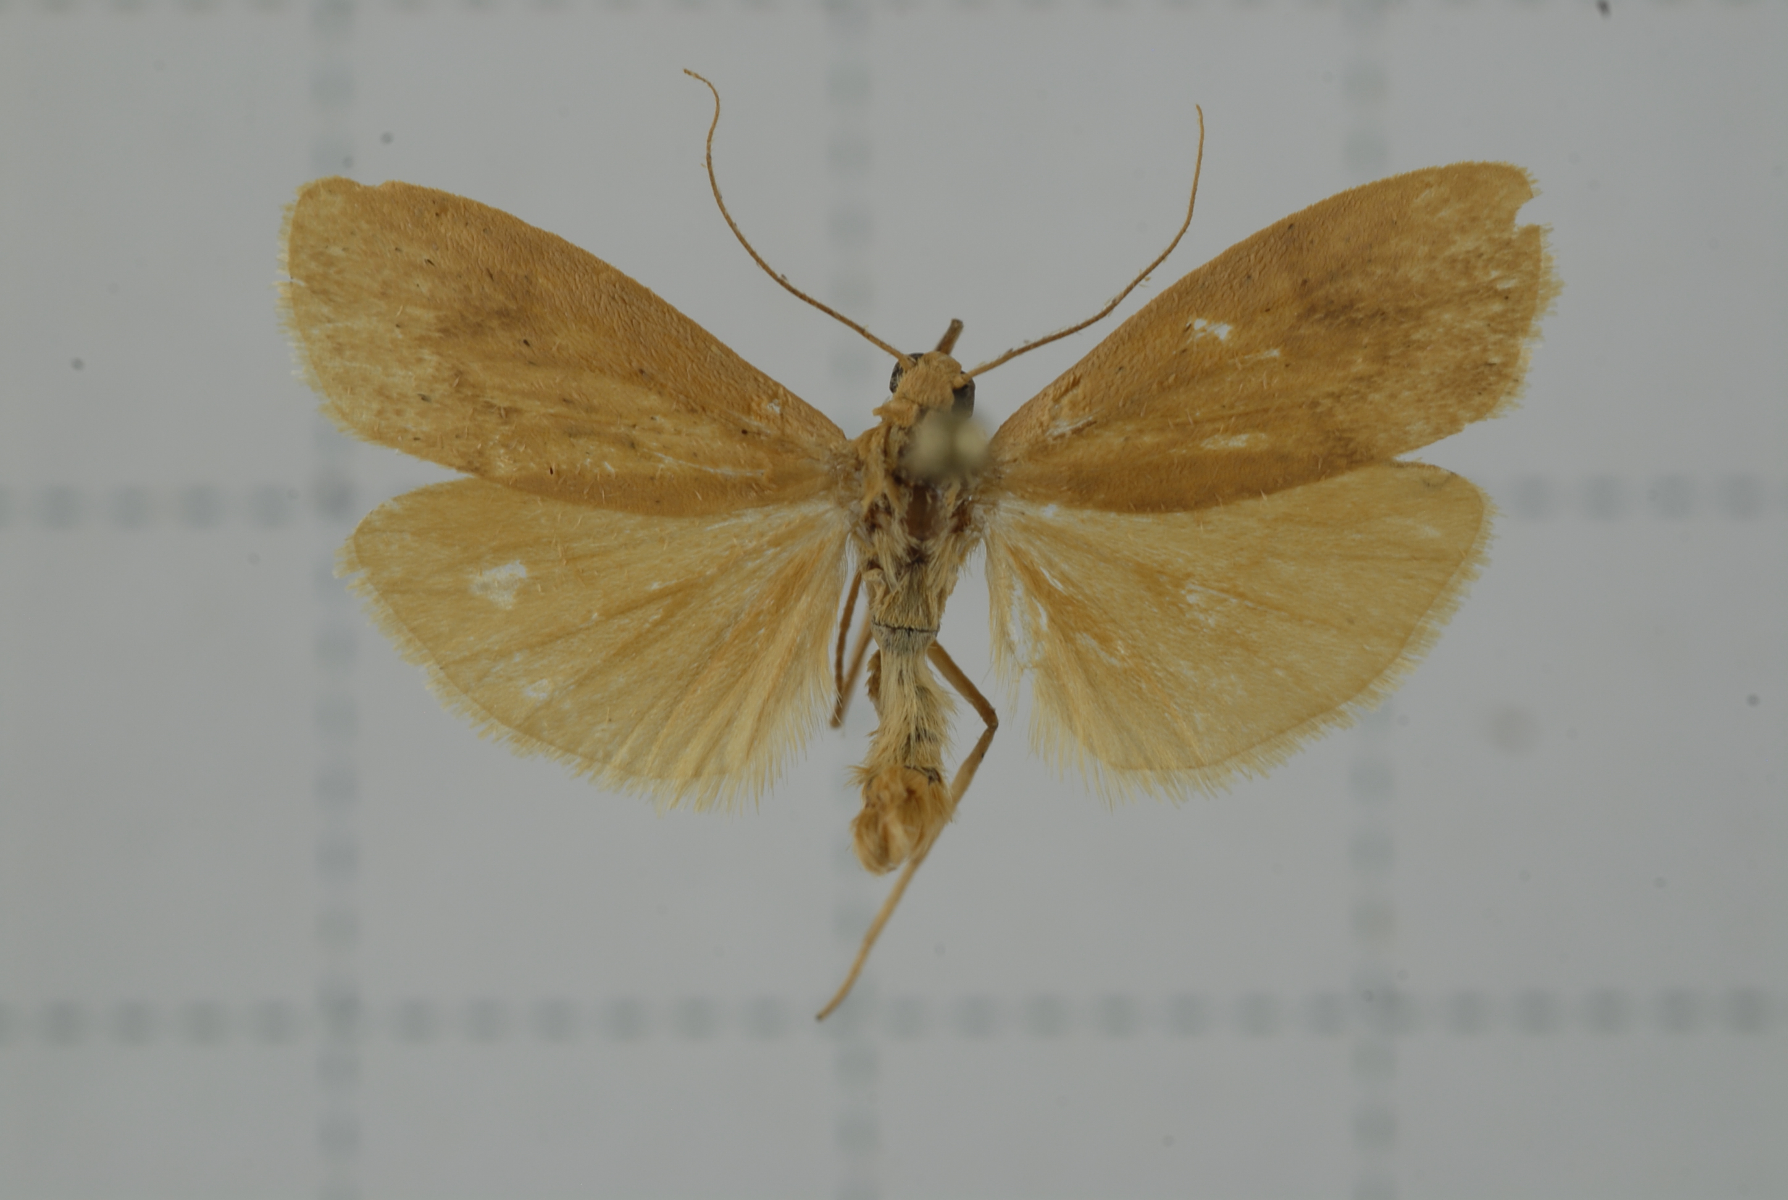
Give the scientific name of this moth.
Teuloma tainebula
